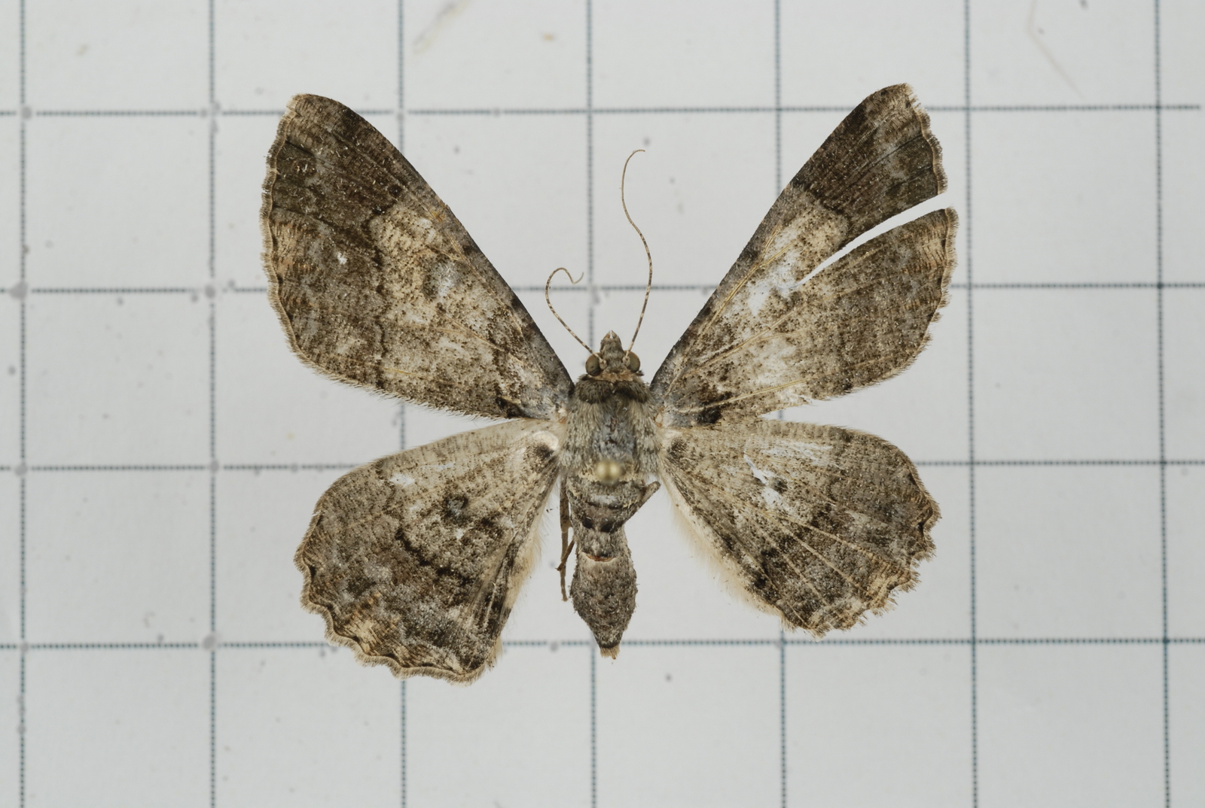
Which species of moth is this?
Cleora alienaria
